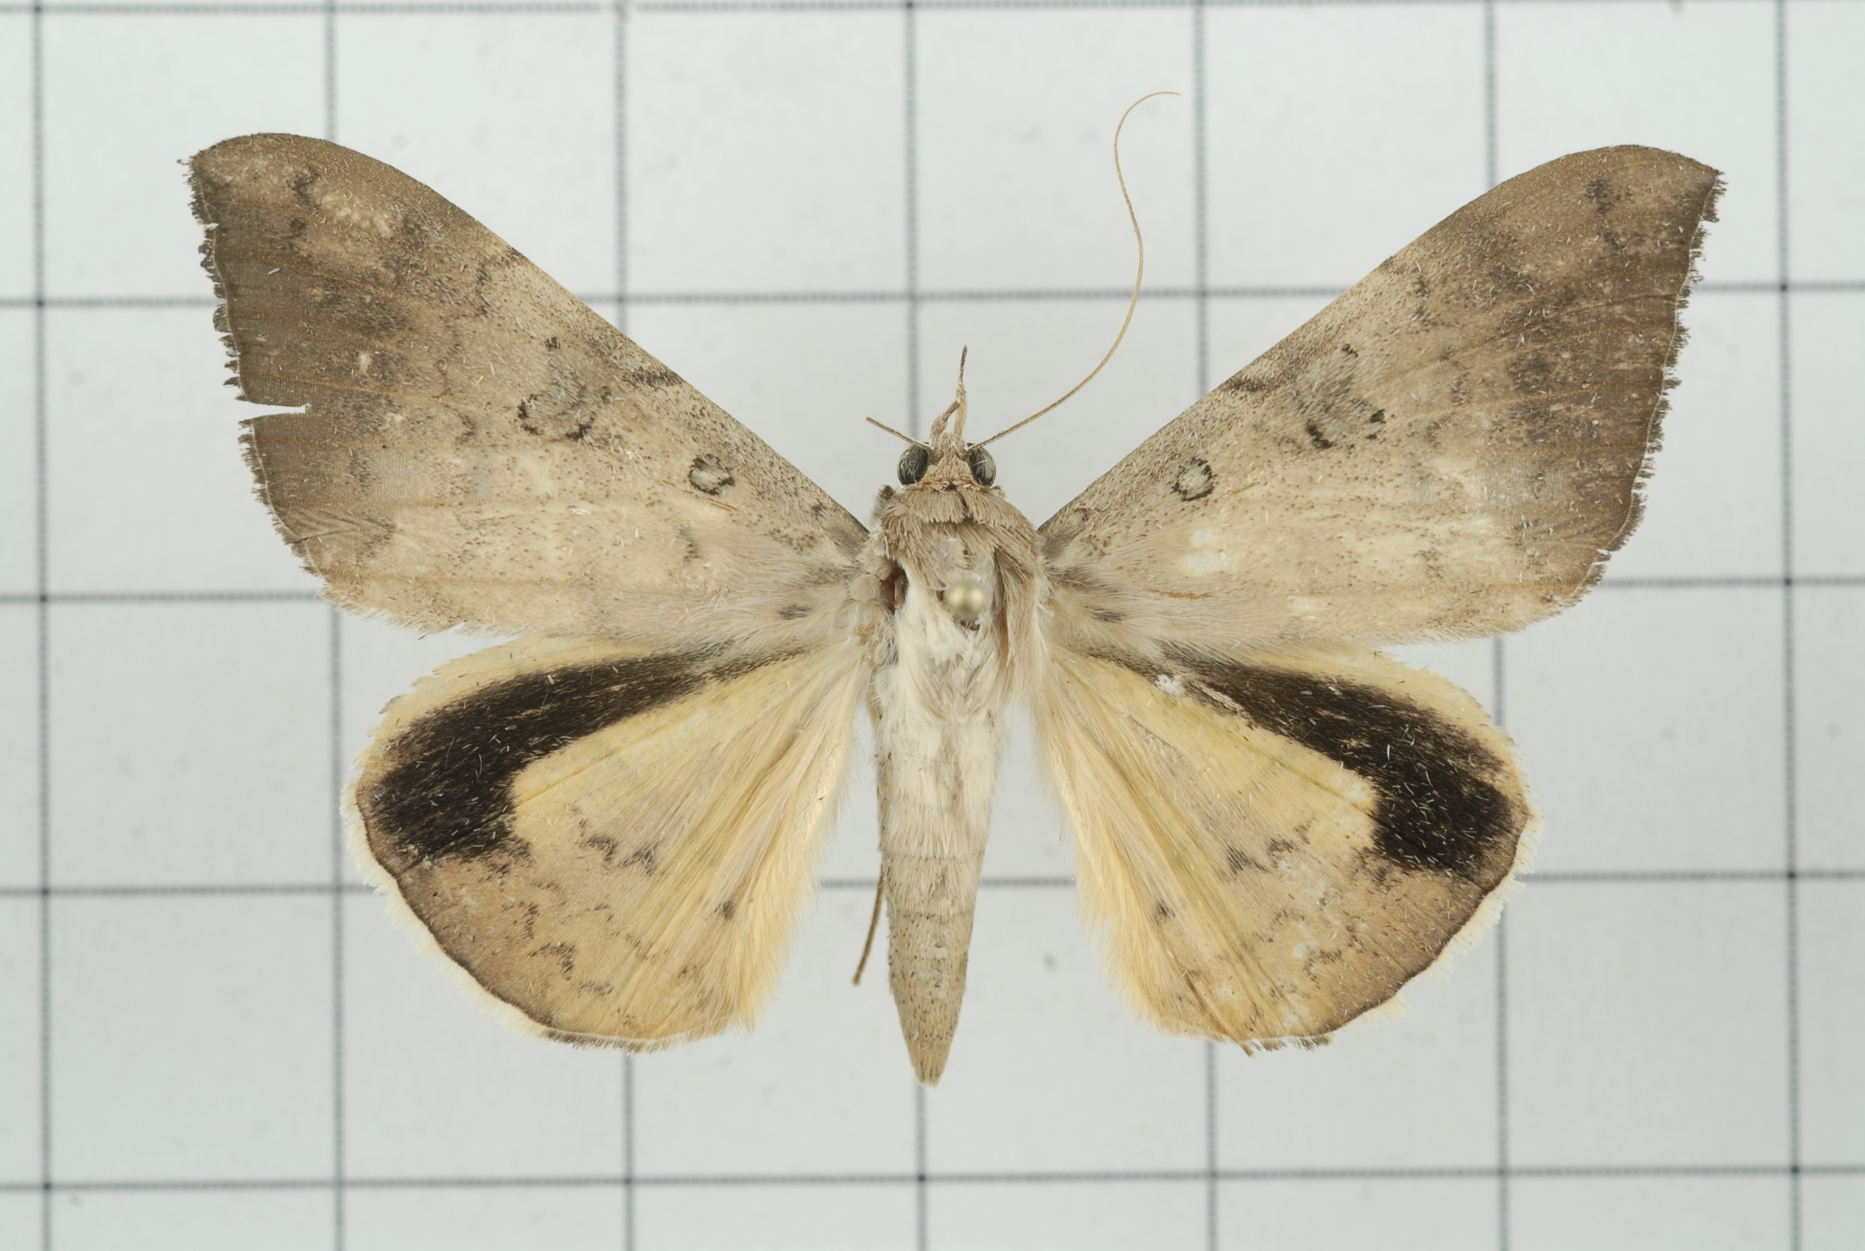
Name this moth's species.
Oxyodes scrobiculata
